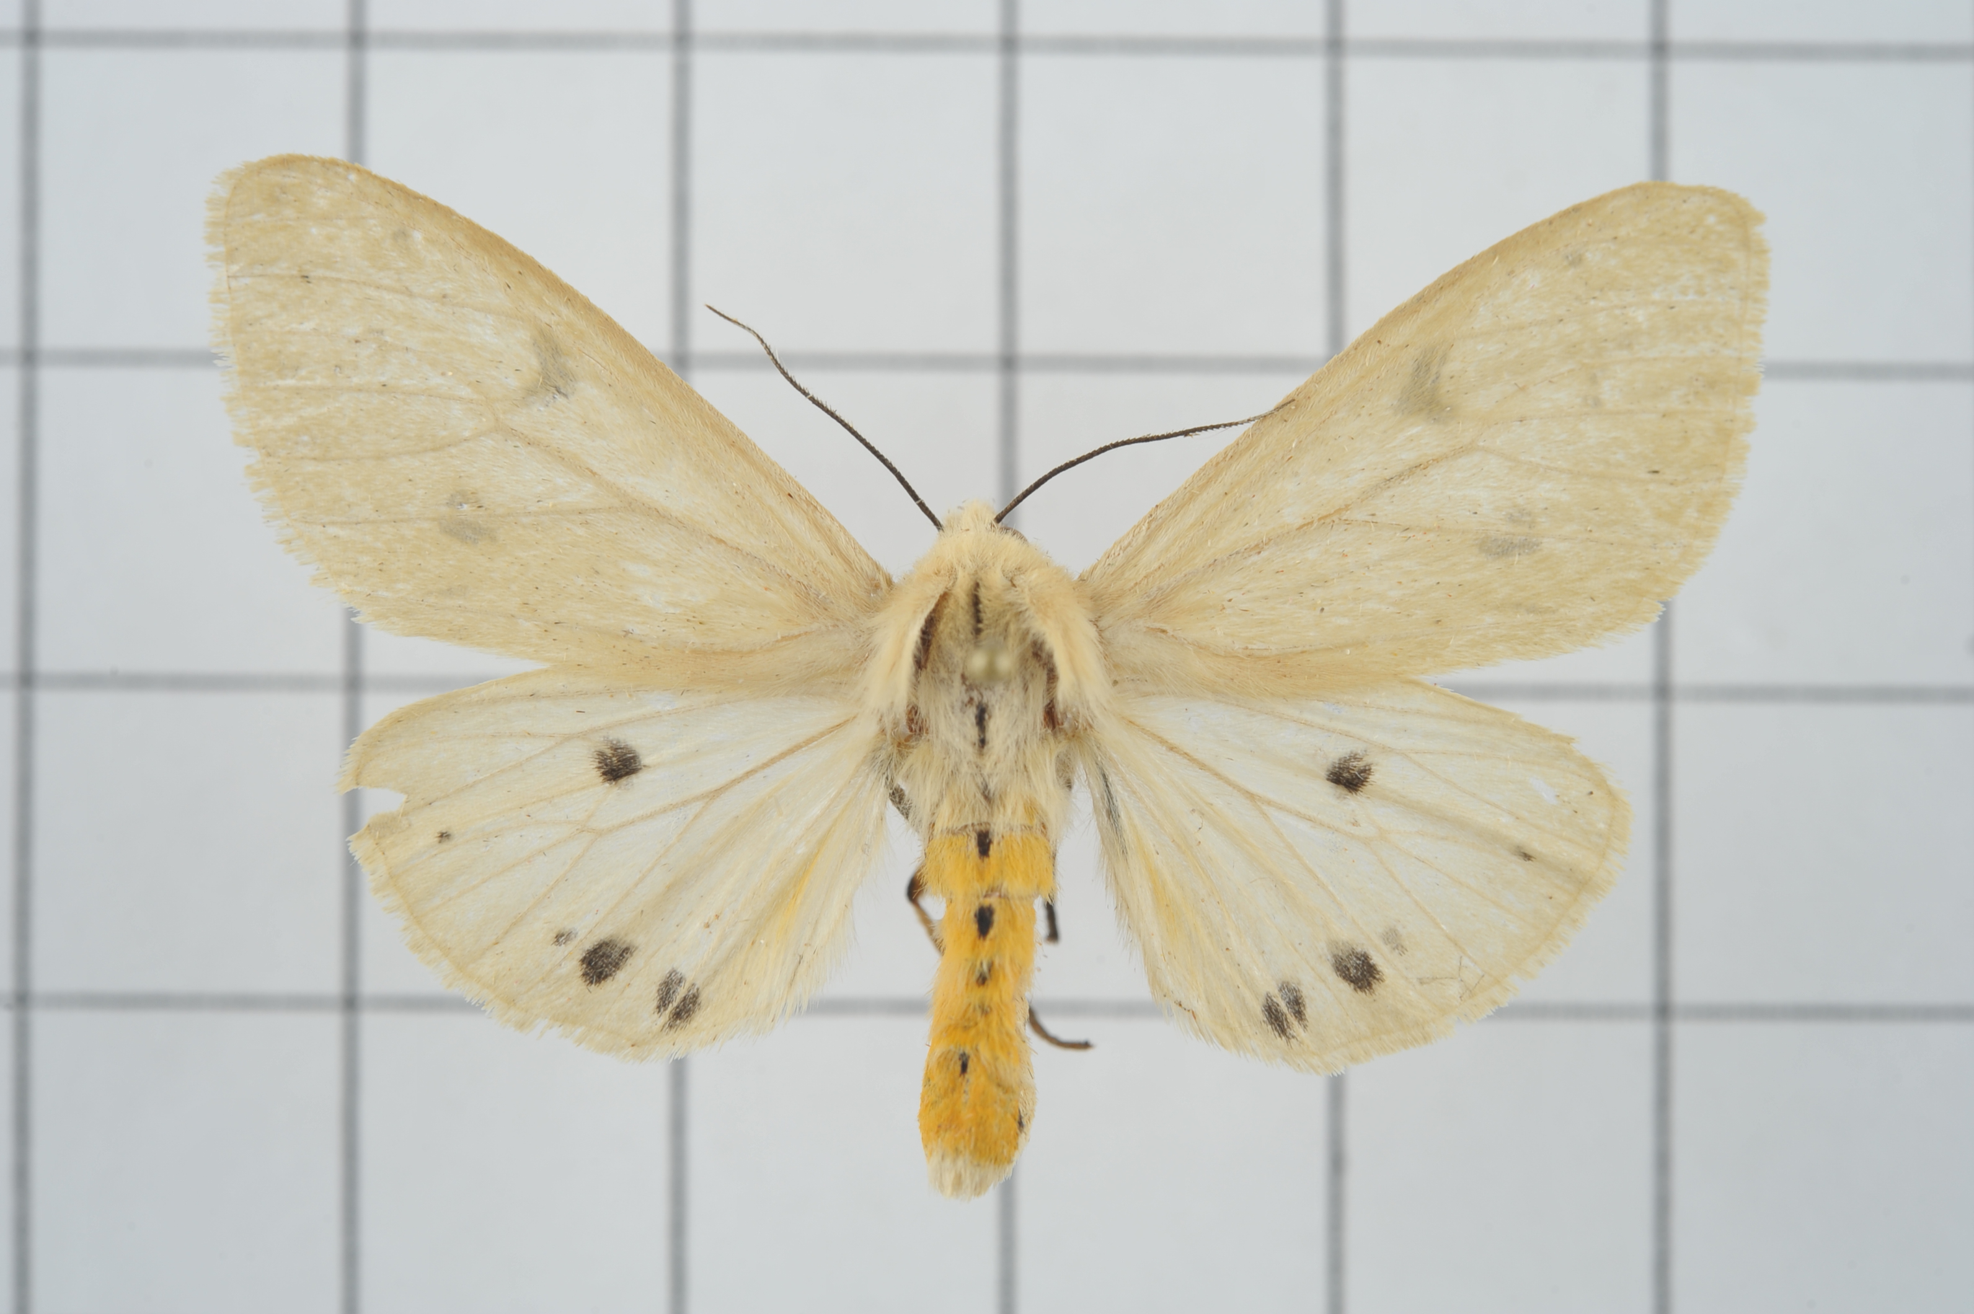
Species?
Spilarctia subtestacea
